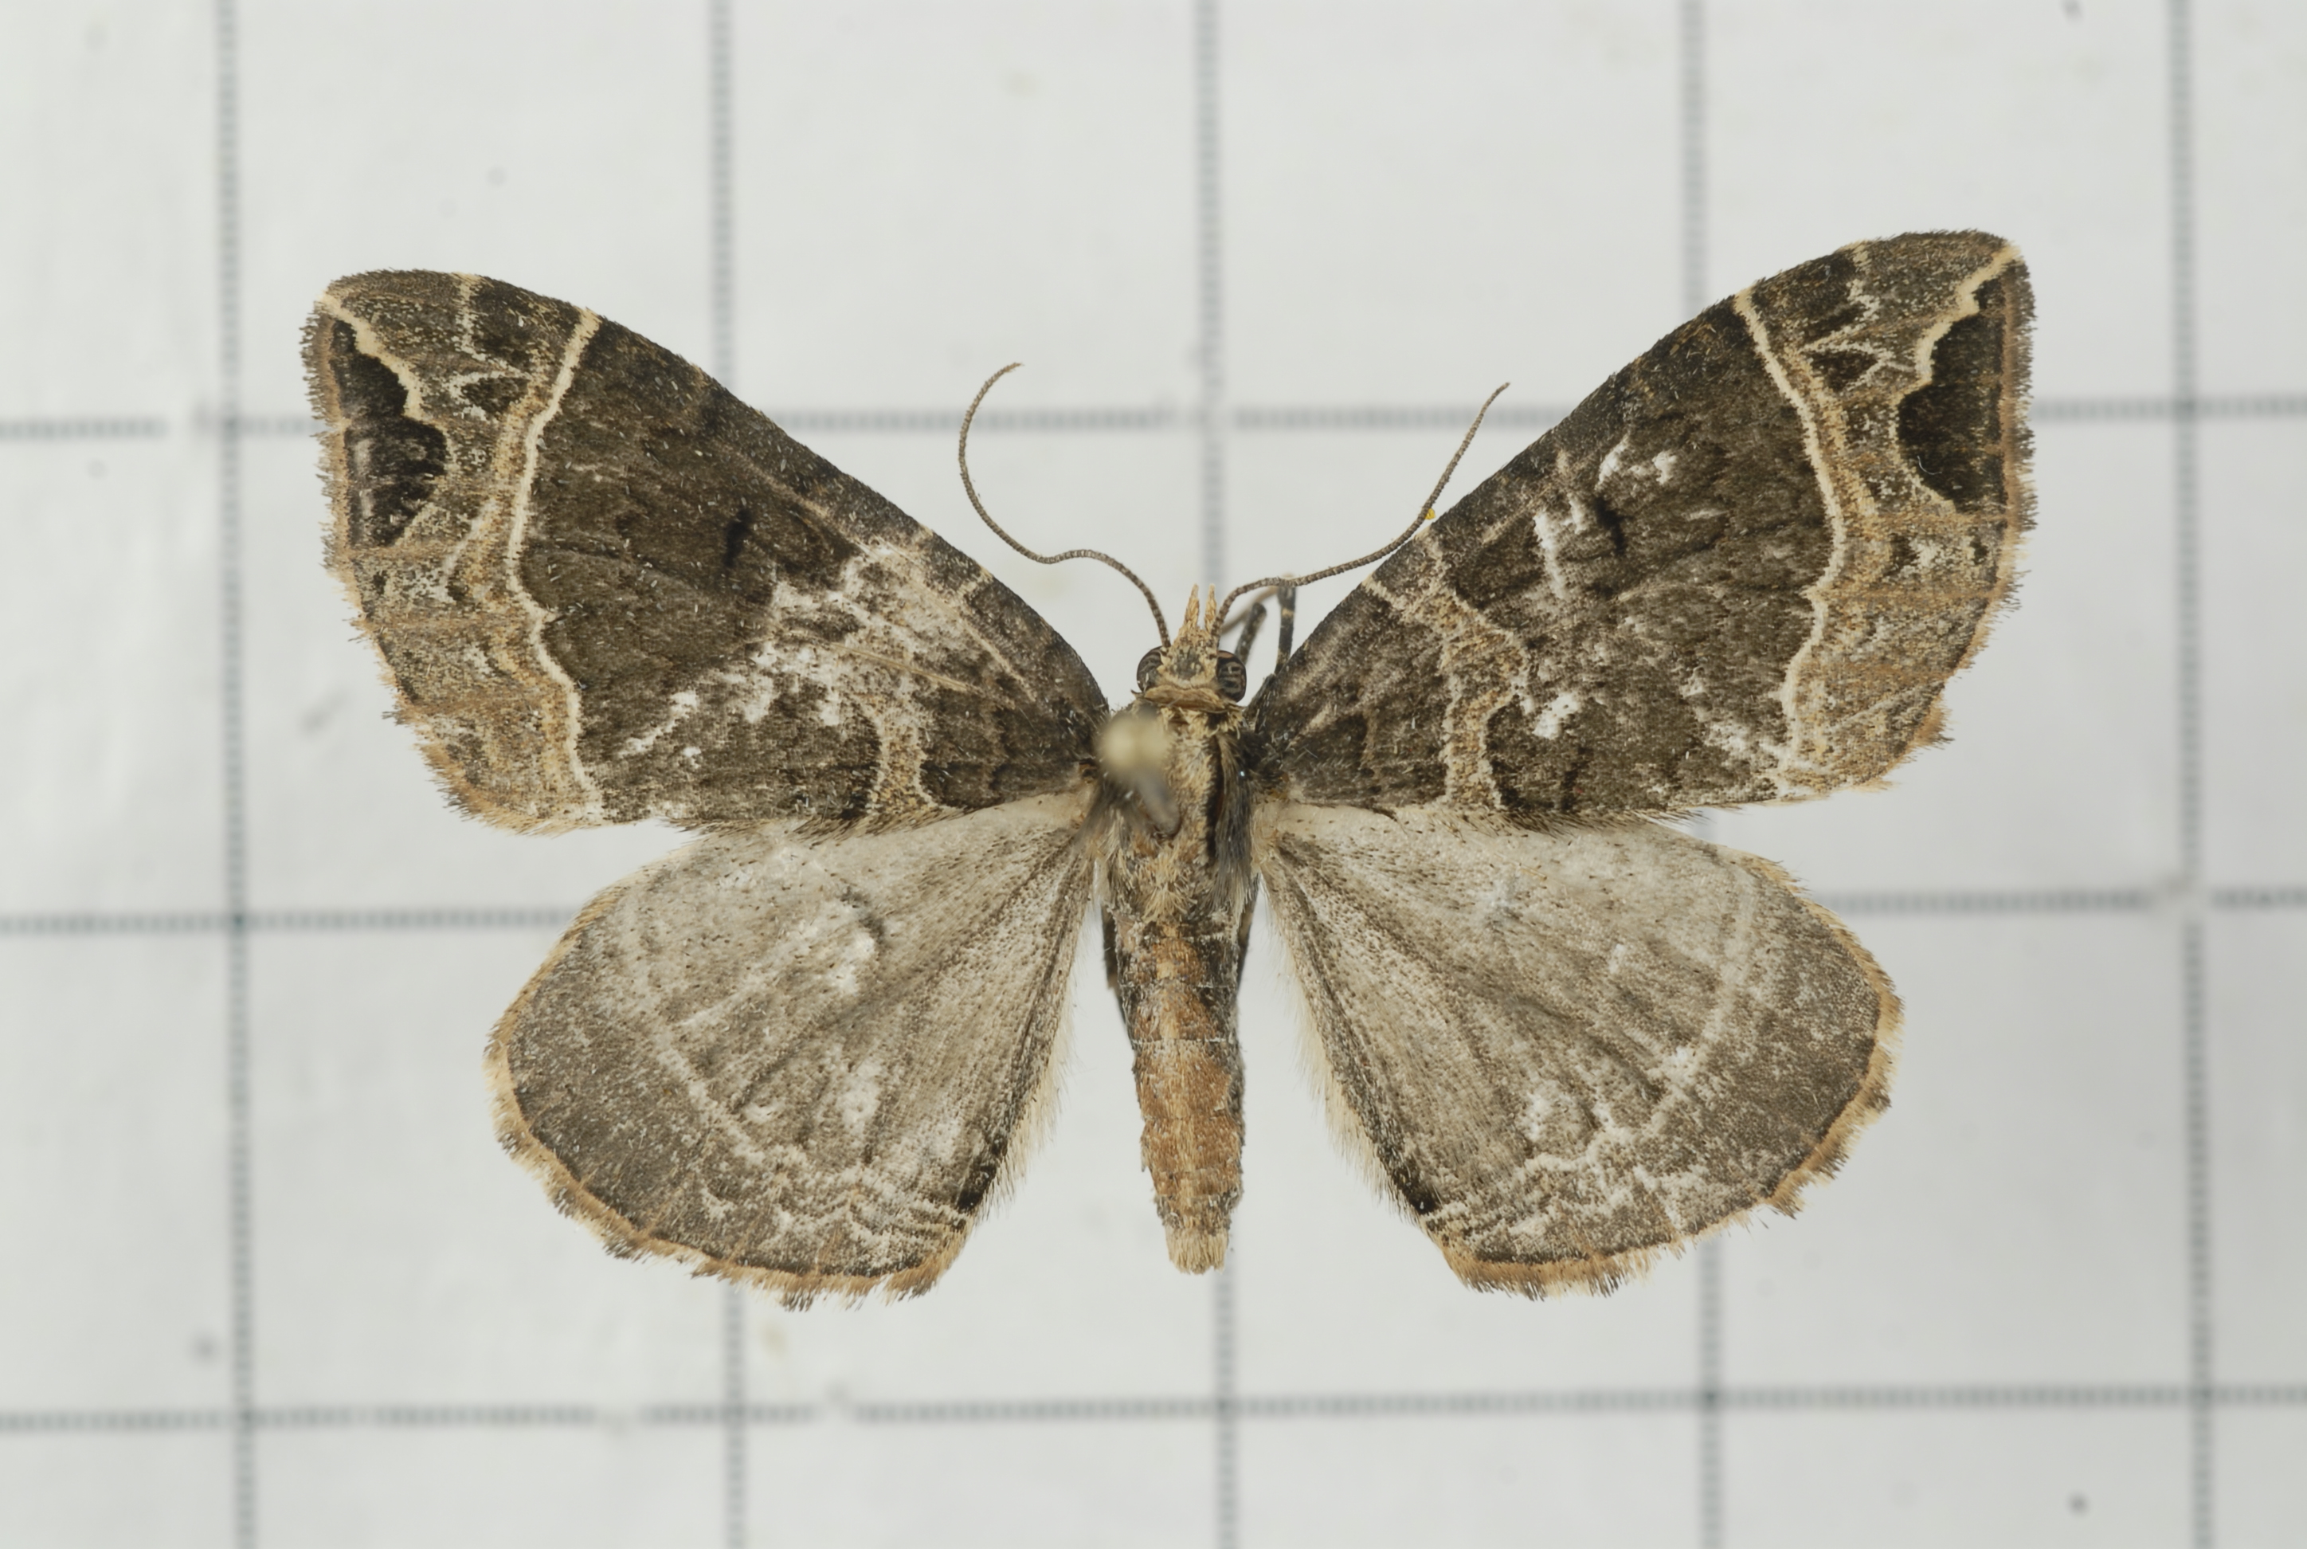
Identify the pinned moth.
Ecliptopera umbrosaria stathera
